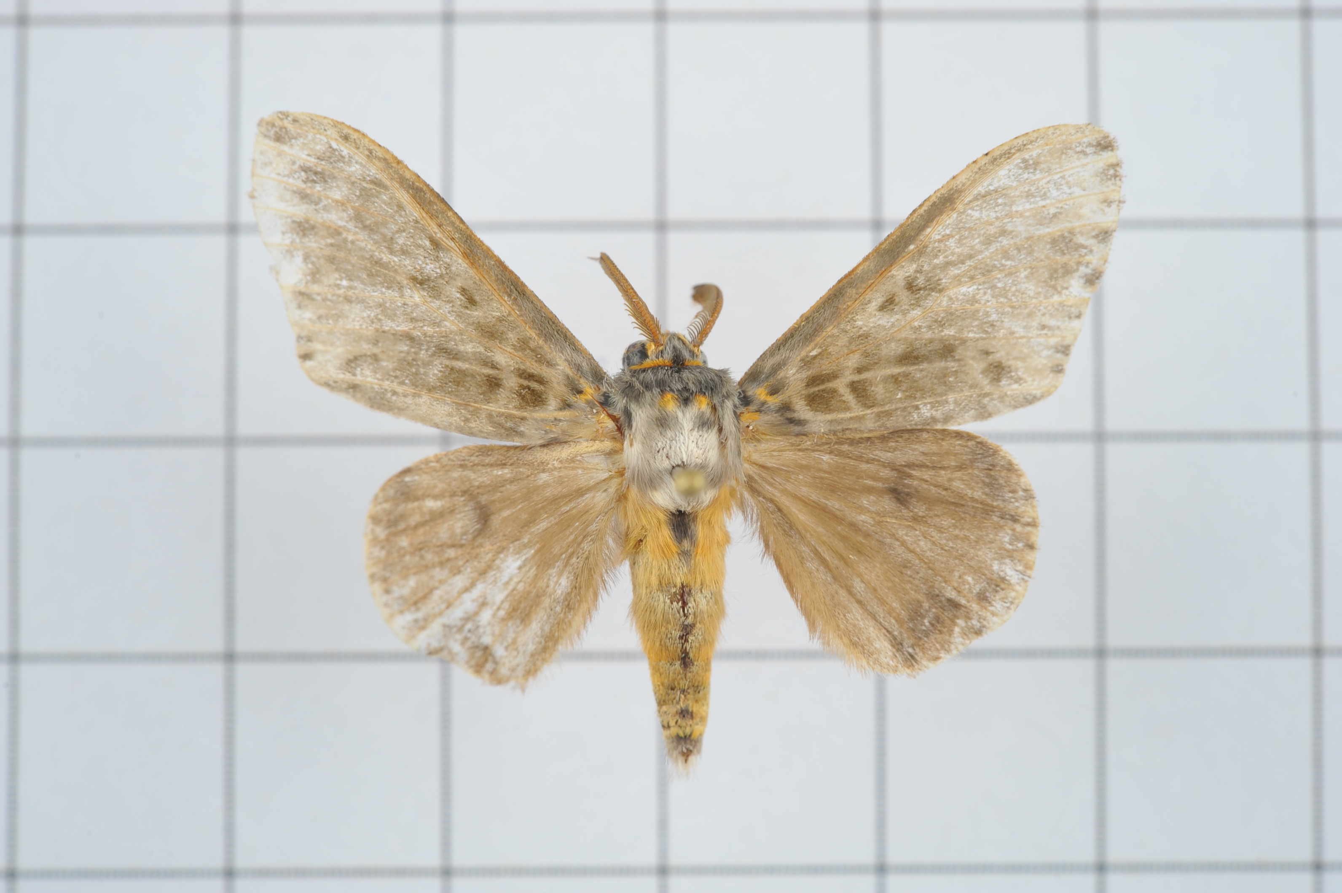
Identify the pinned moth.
Lymantria mathura subpallida
